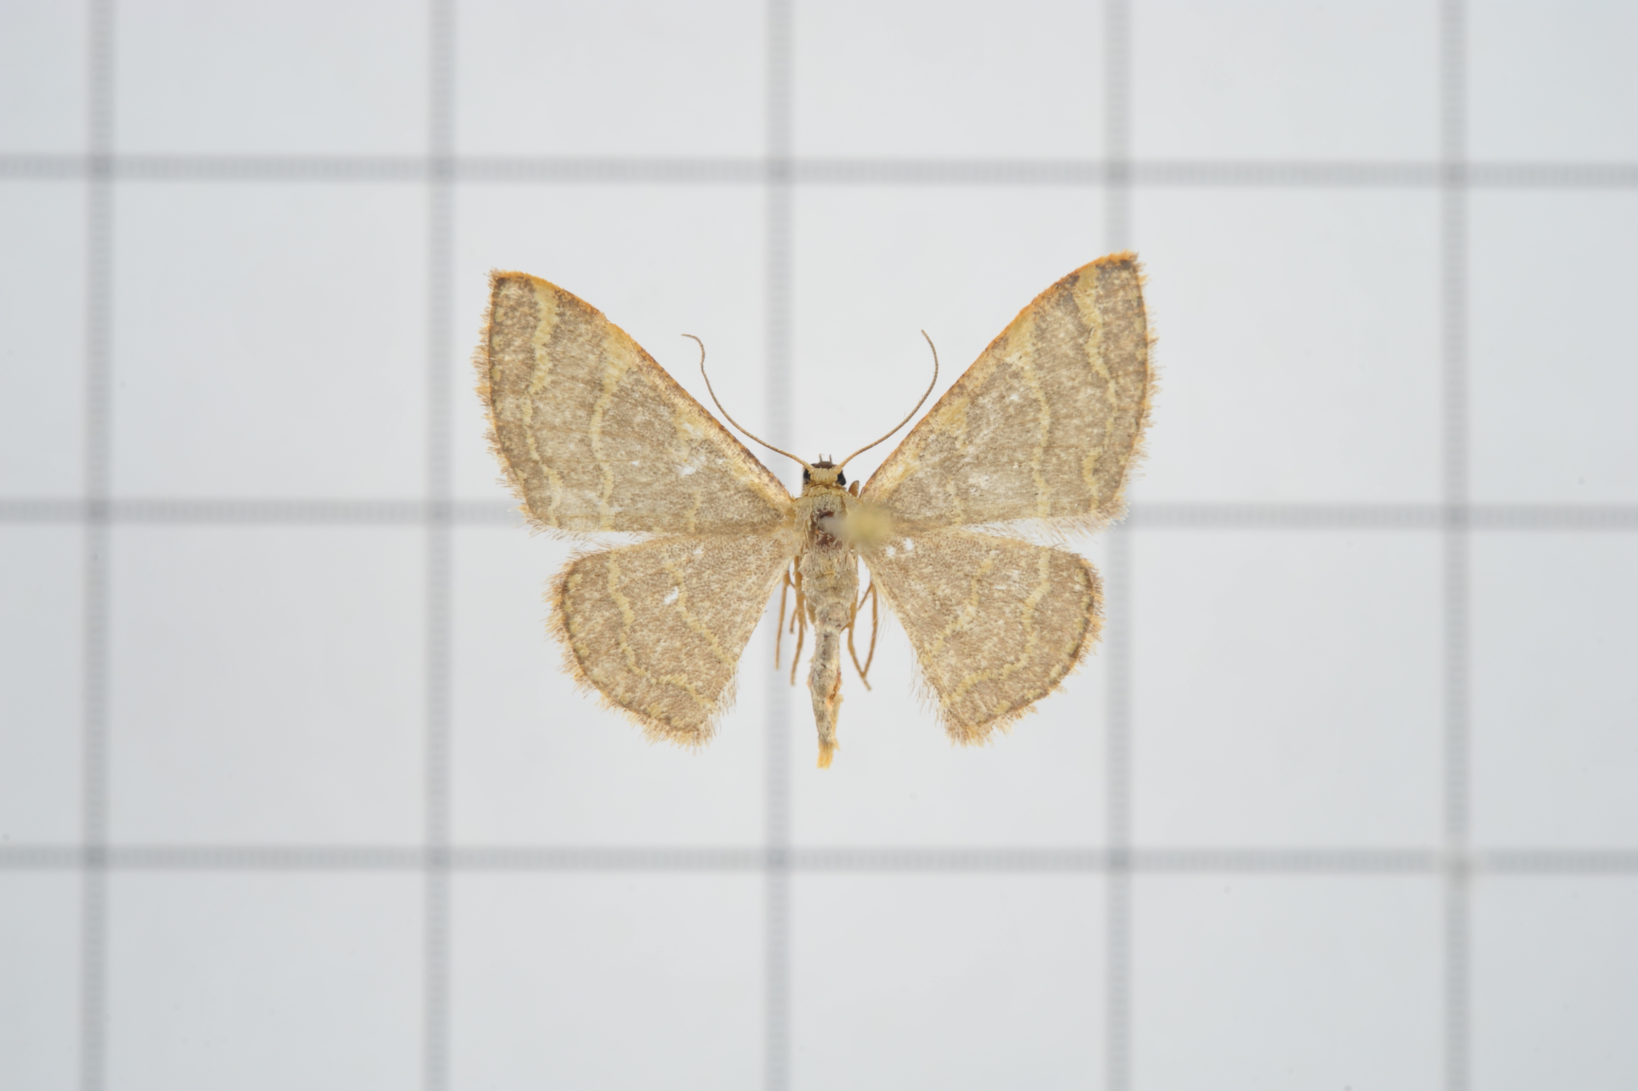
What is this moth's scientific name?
Lophophleps purpurea
